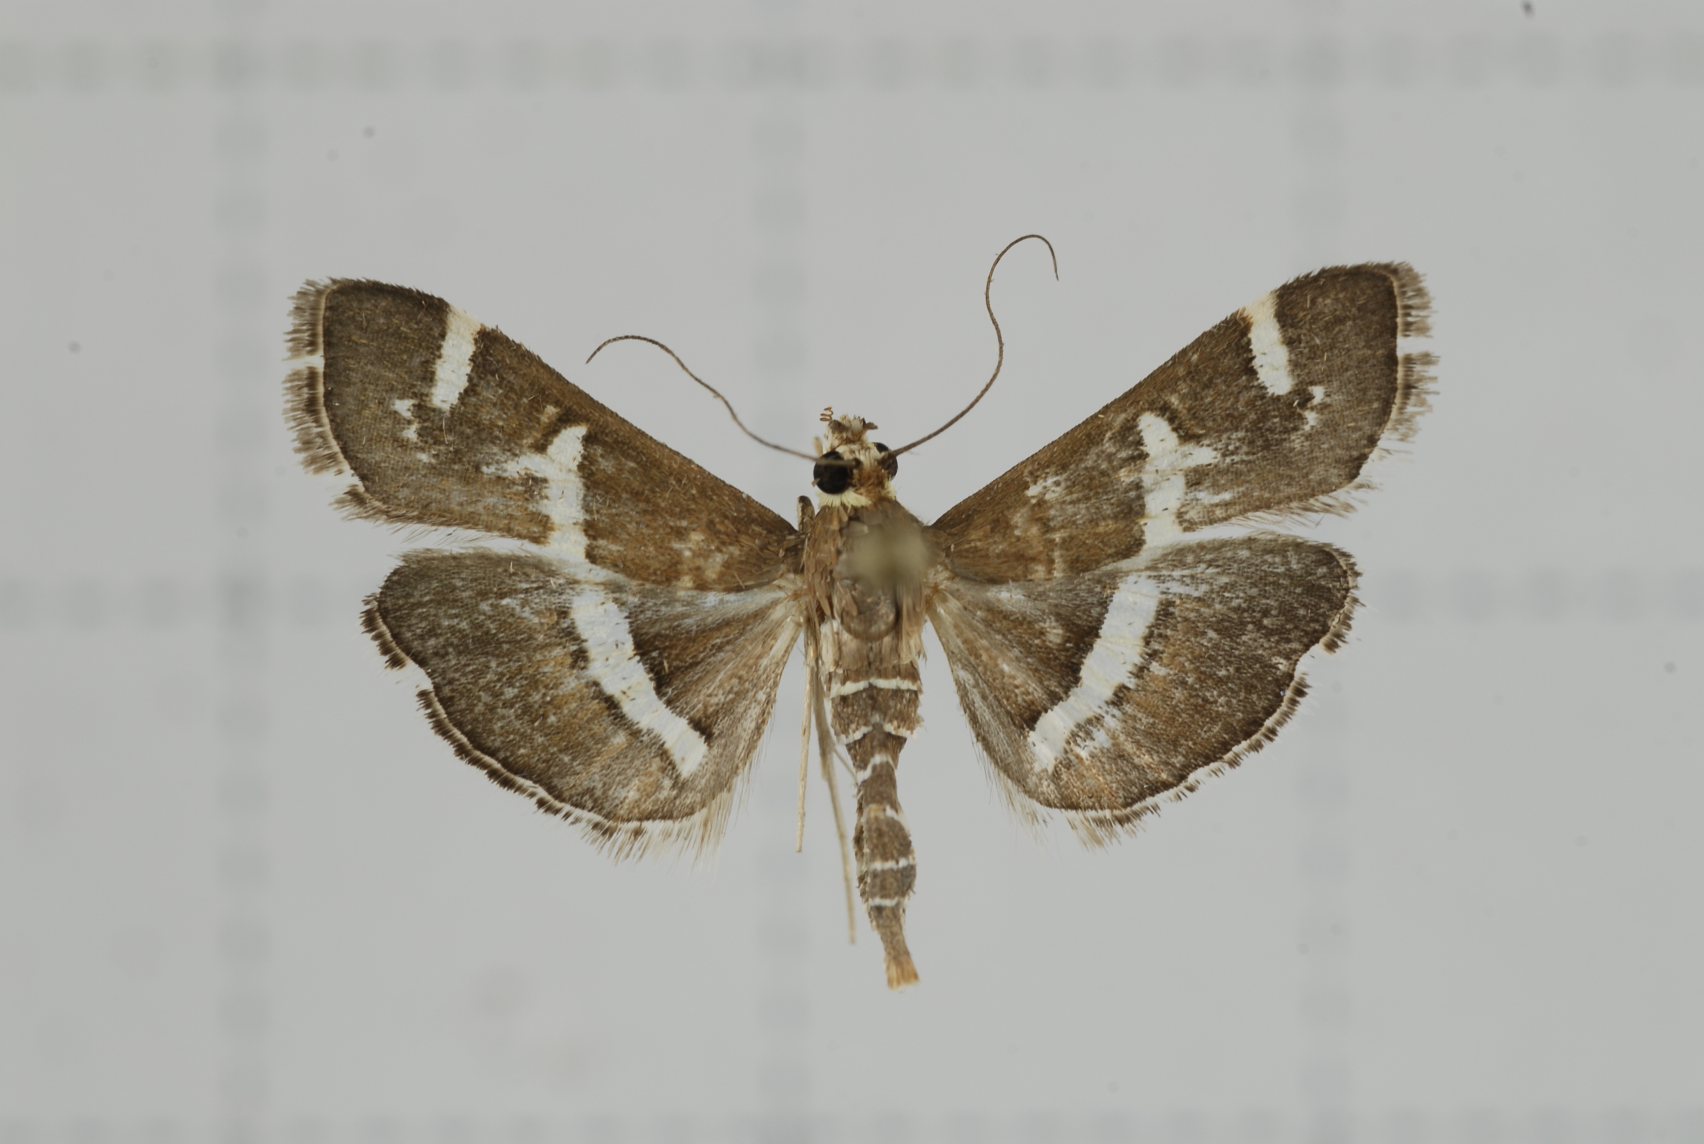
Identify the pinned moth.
Spoladea recurvalis
